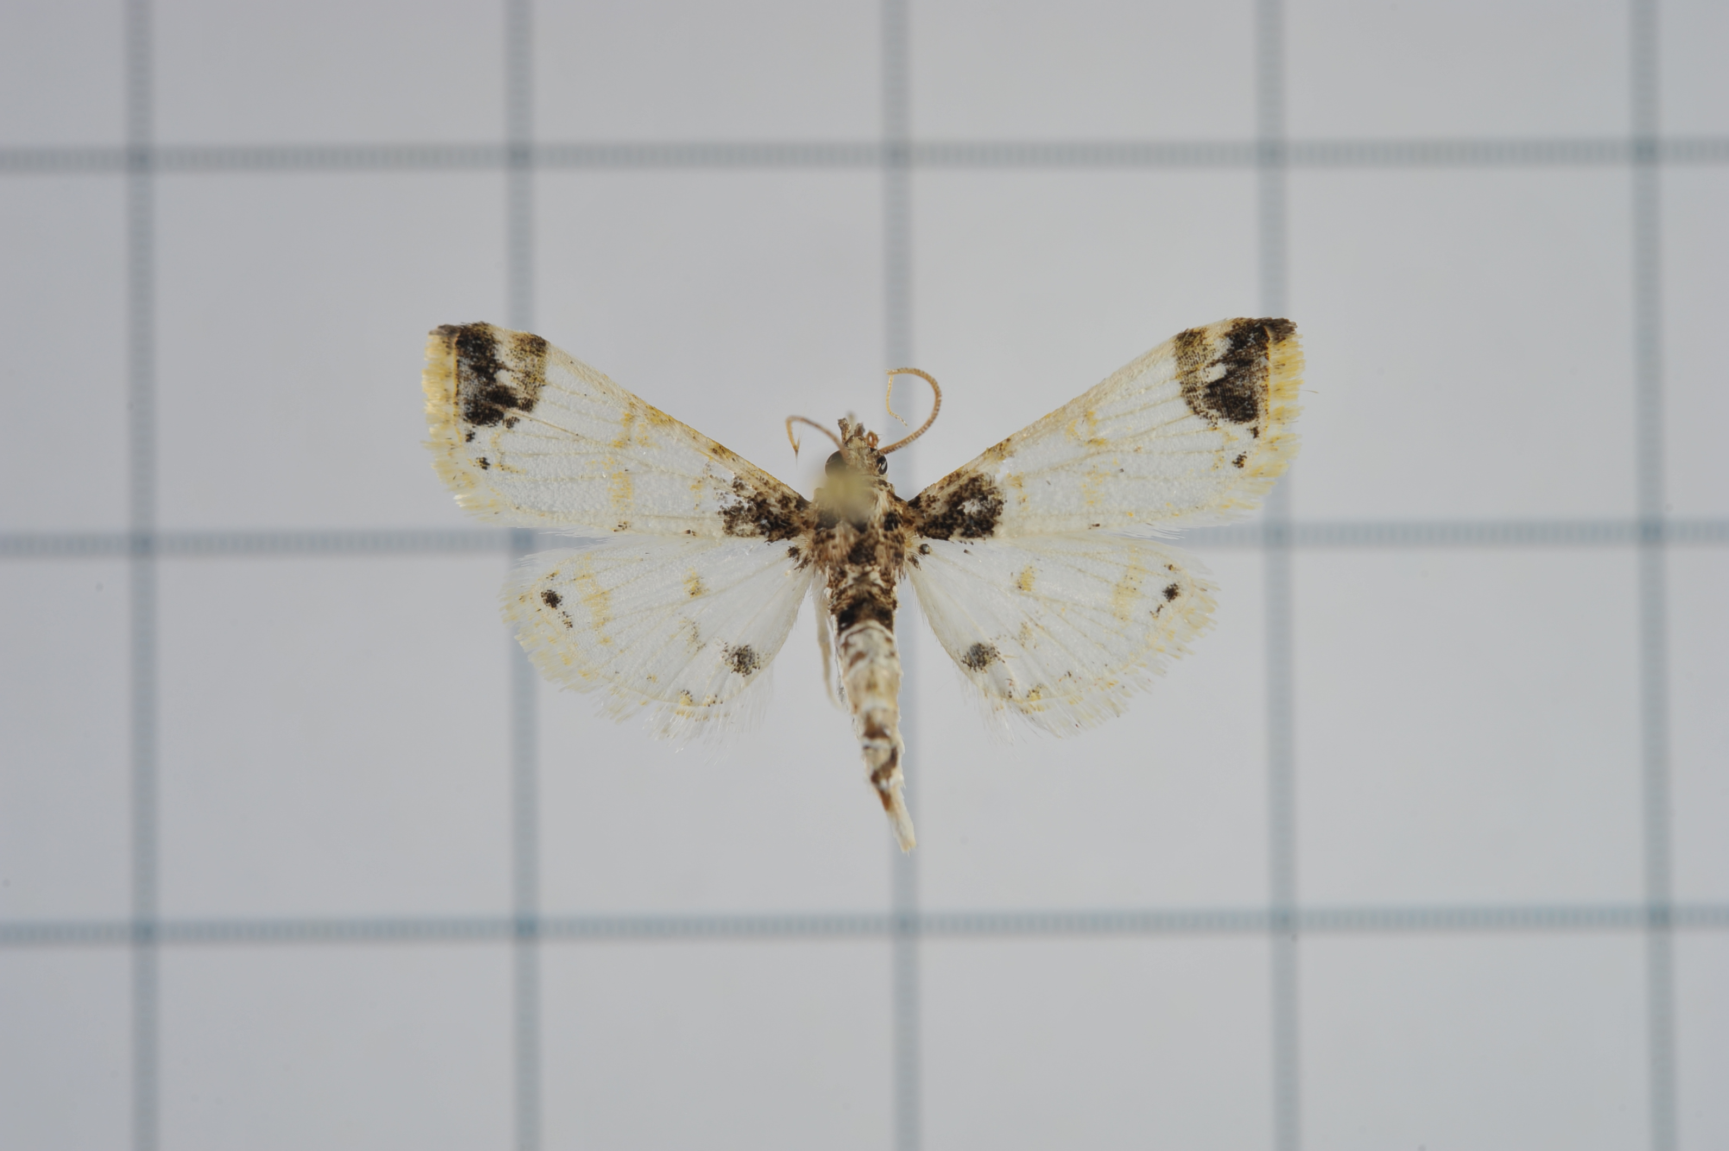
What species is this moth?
Analyta apicalis
